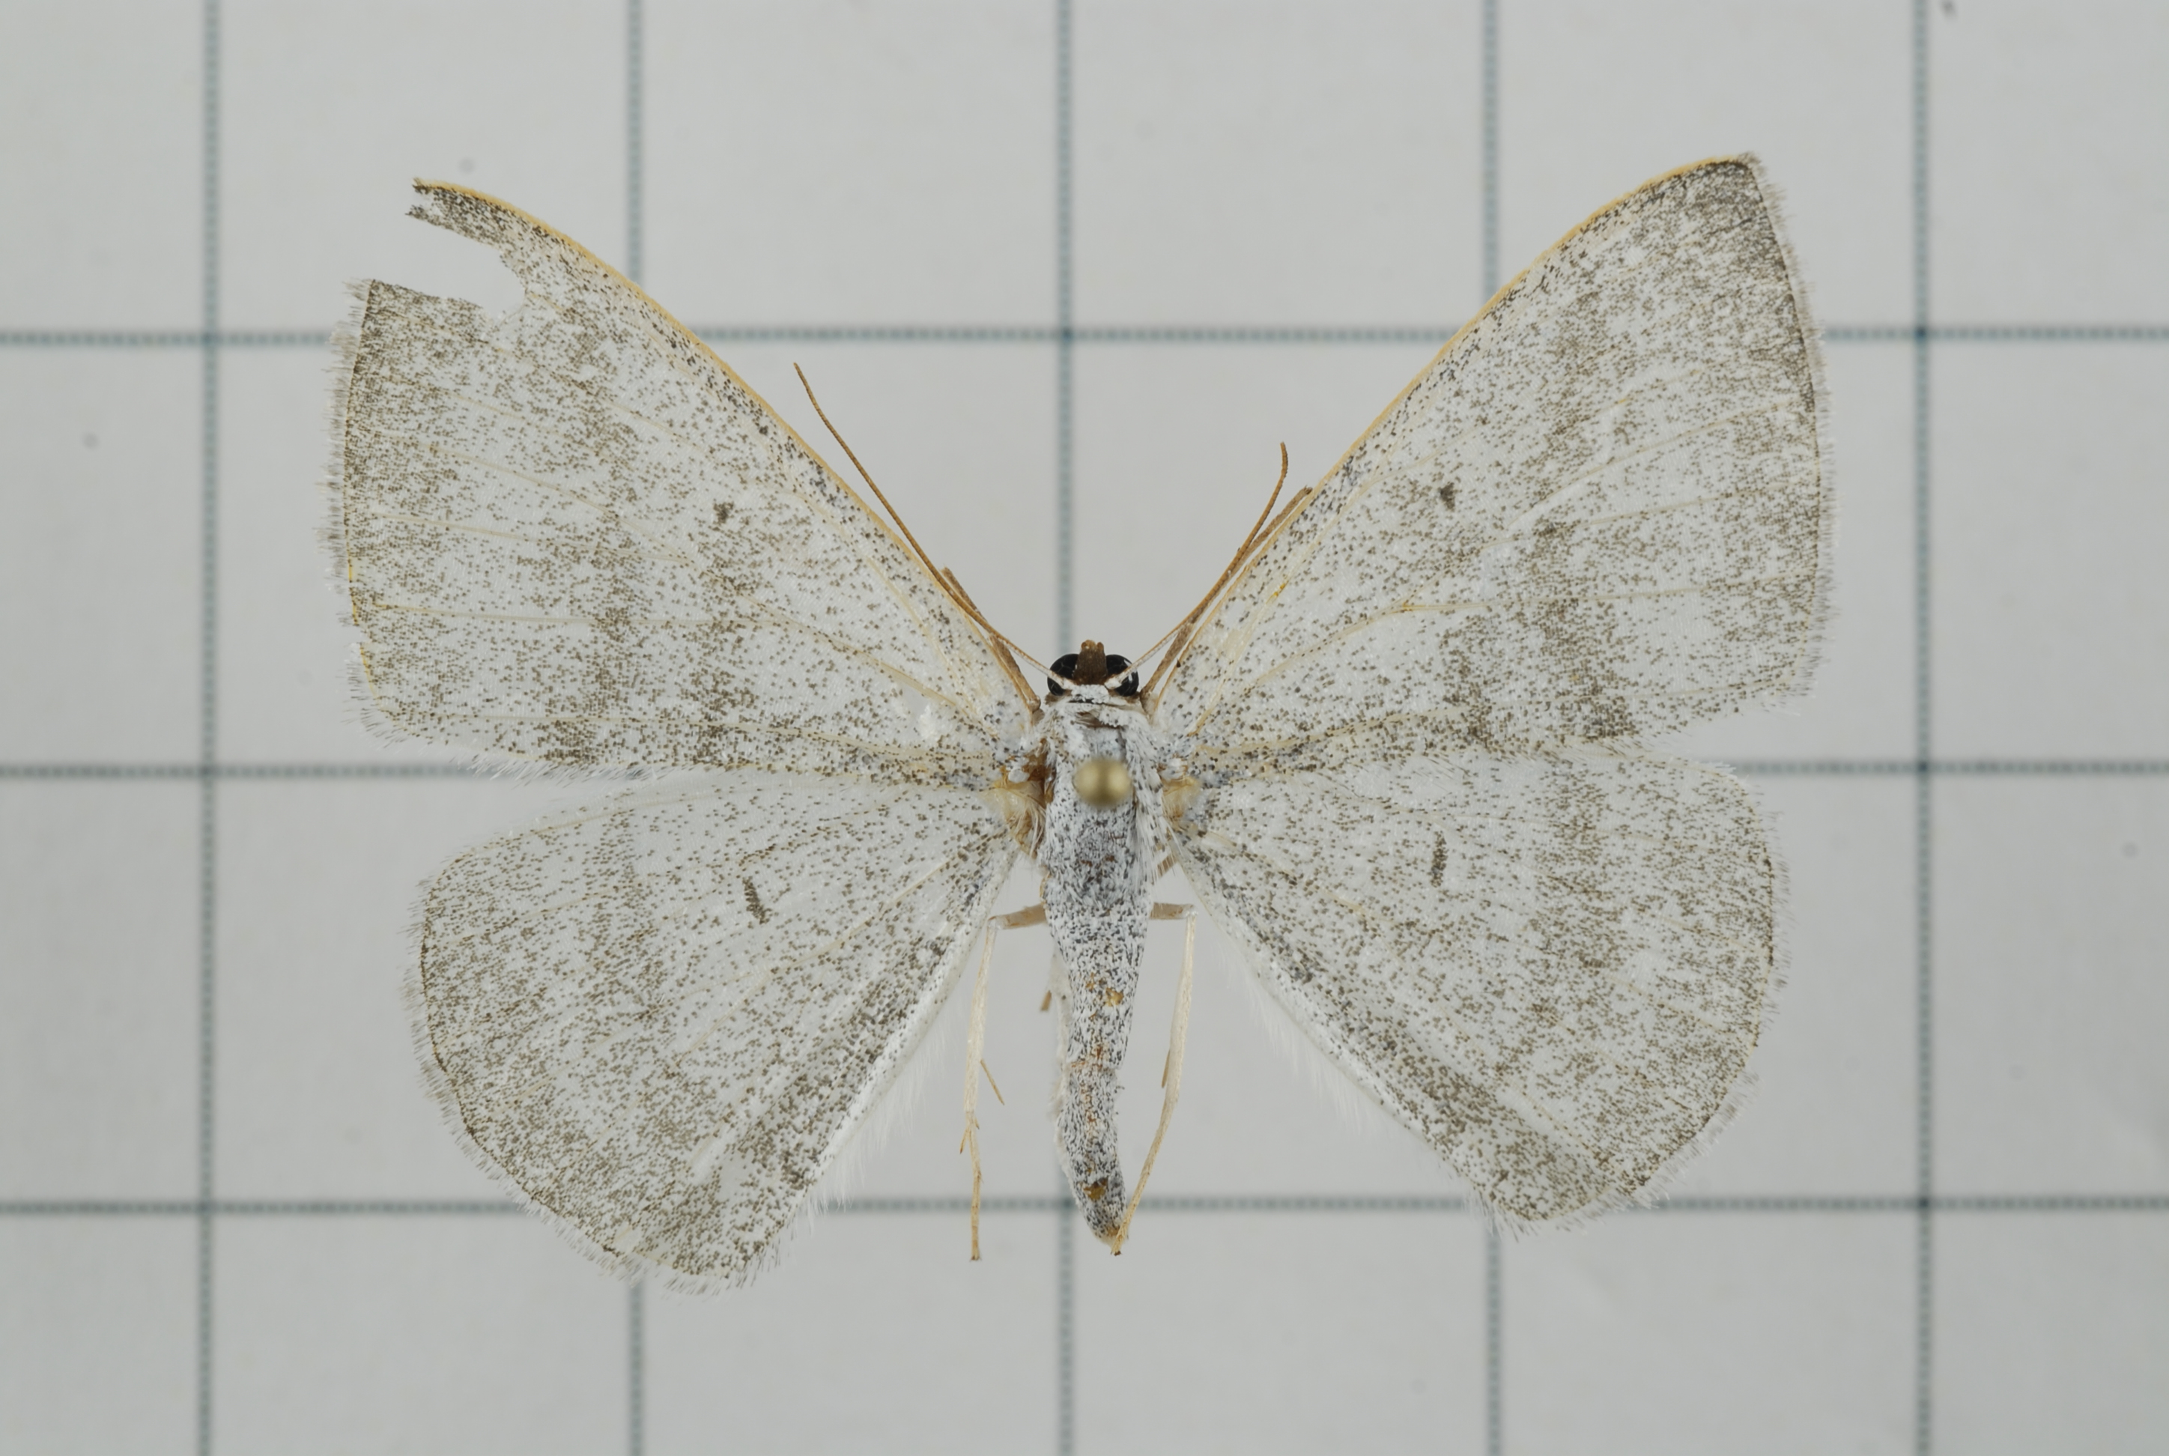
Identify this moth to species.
Lomographa platyleucata marginata
